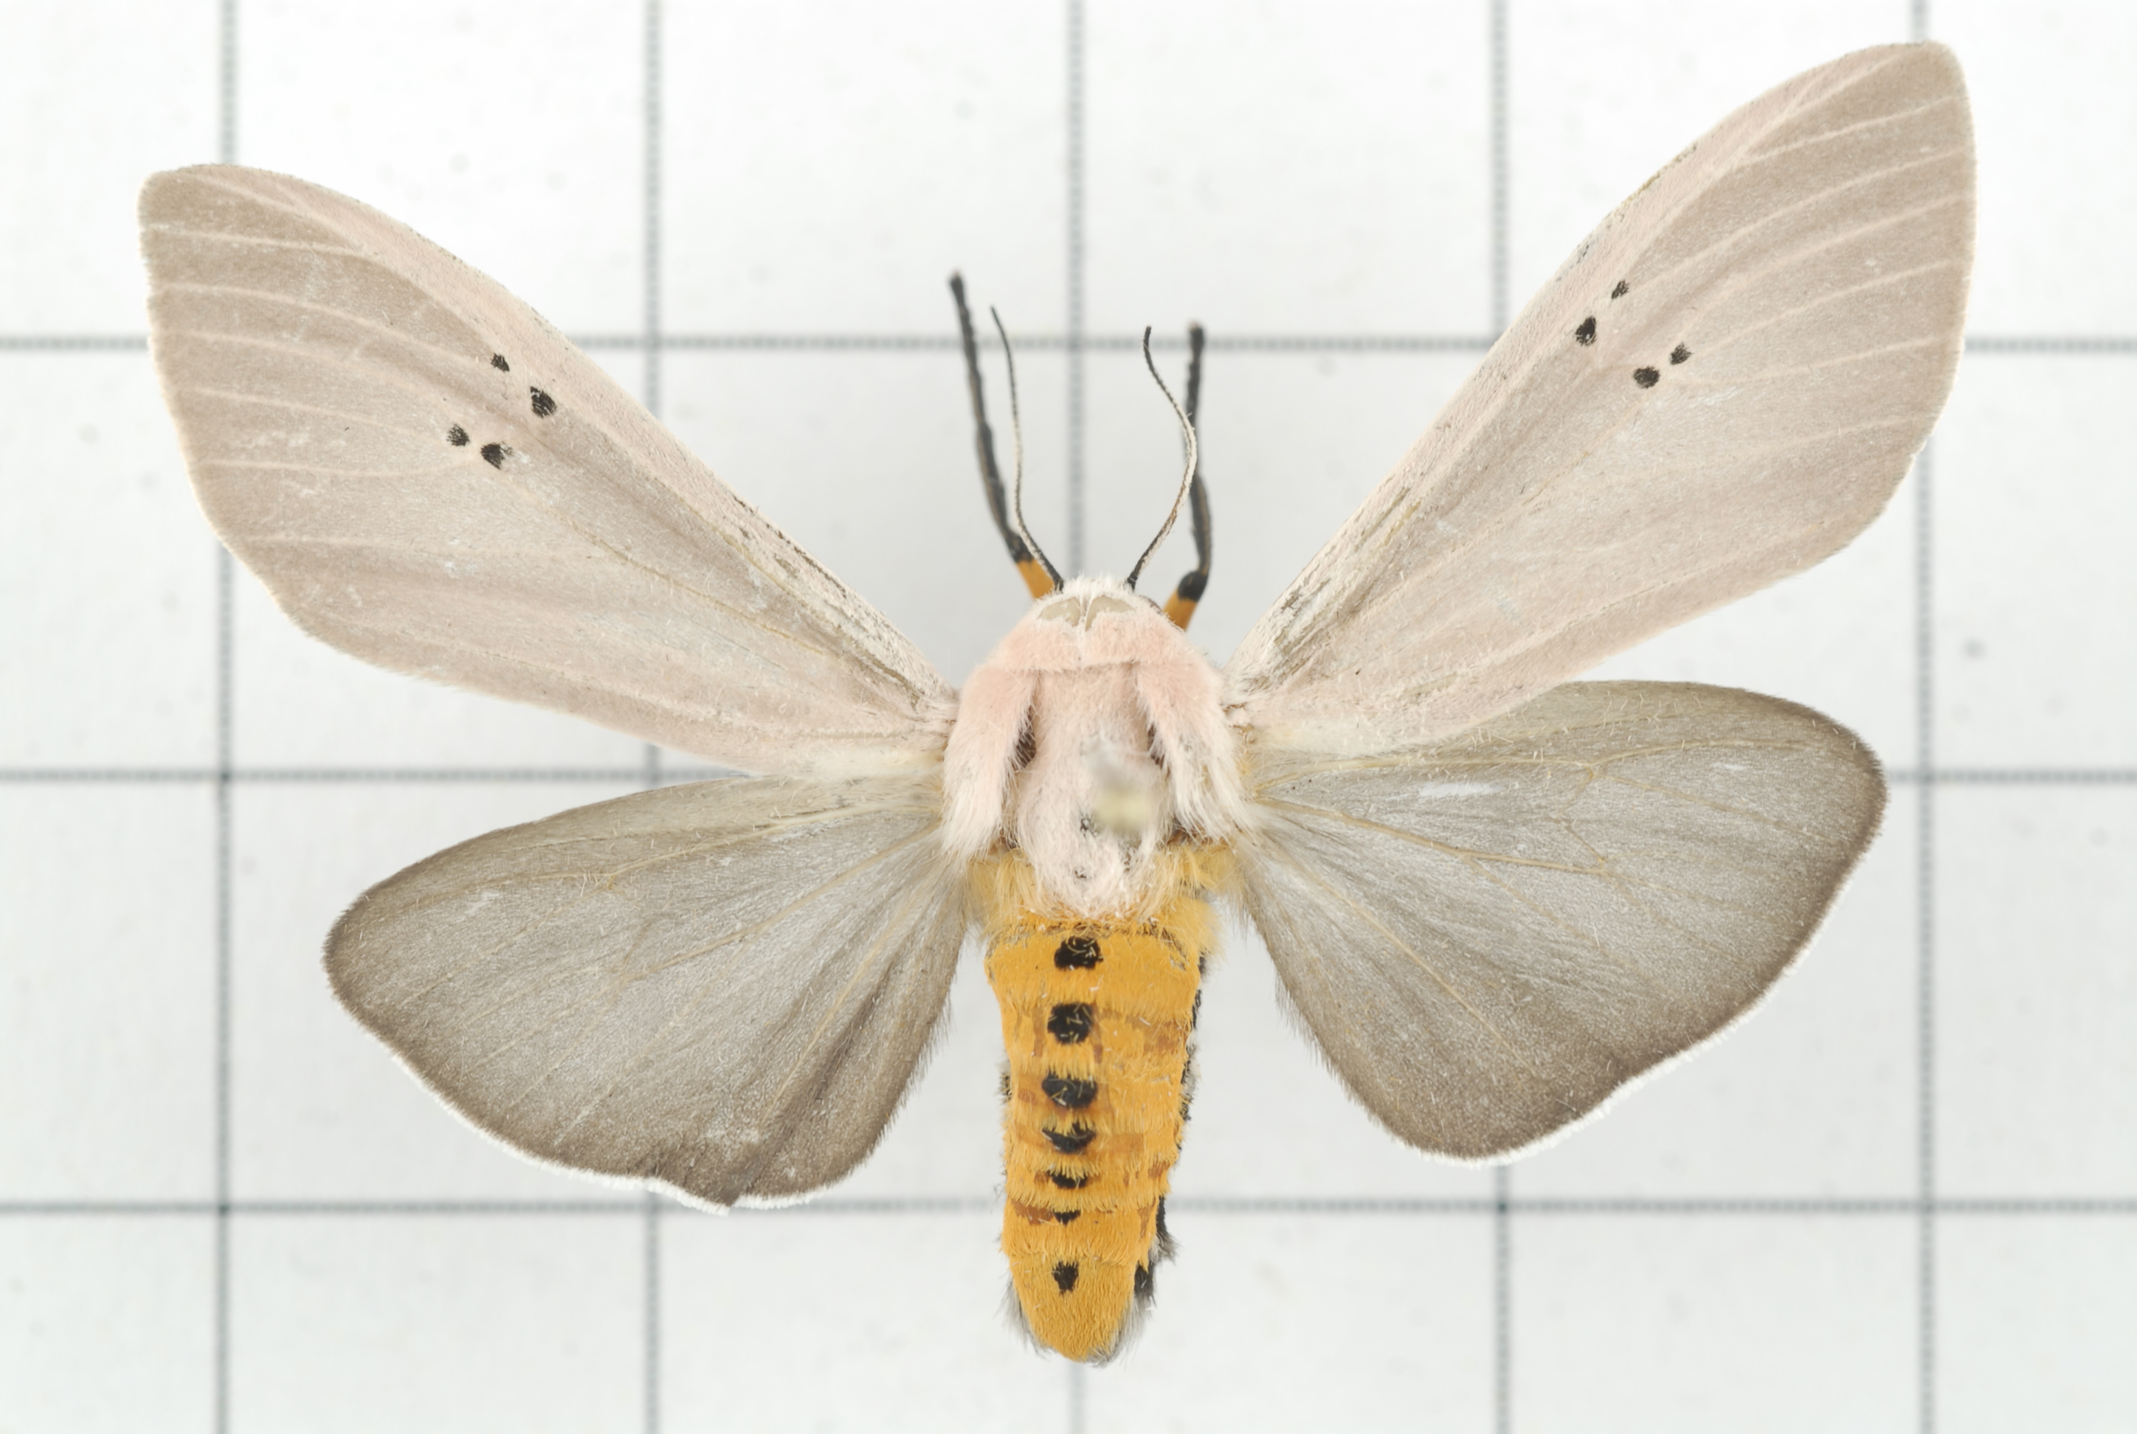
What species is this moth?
Creatonotos transiens koni
